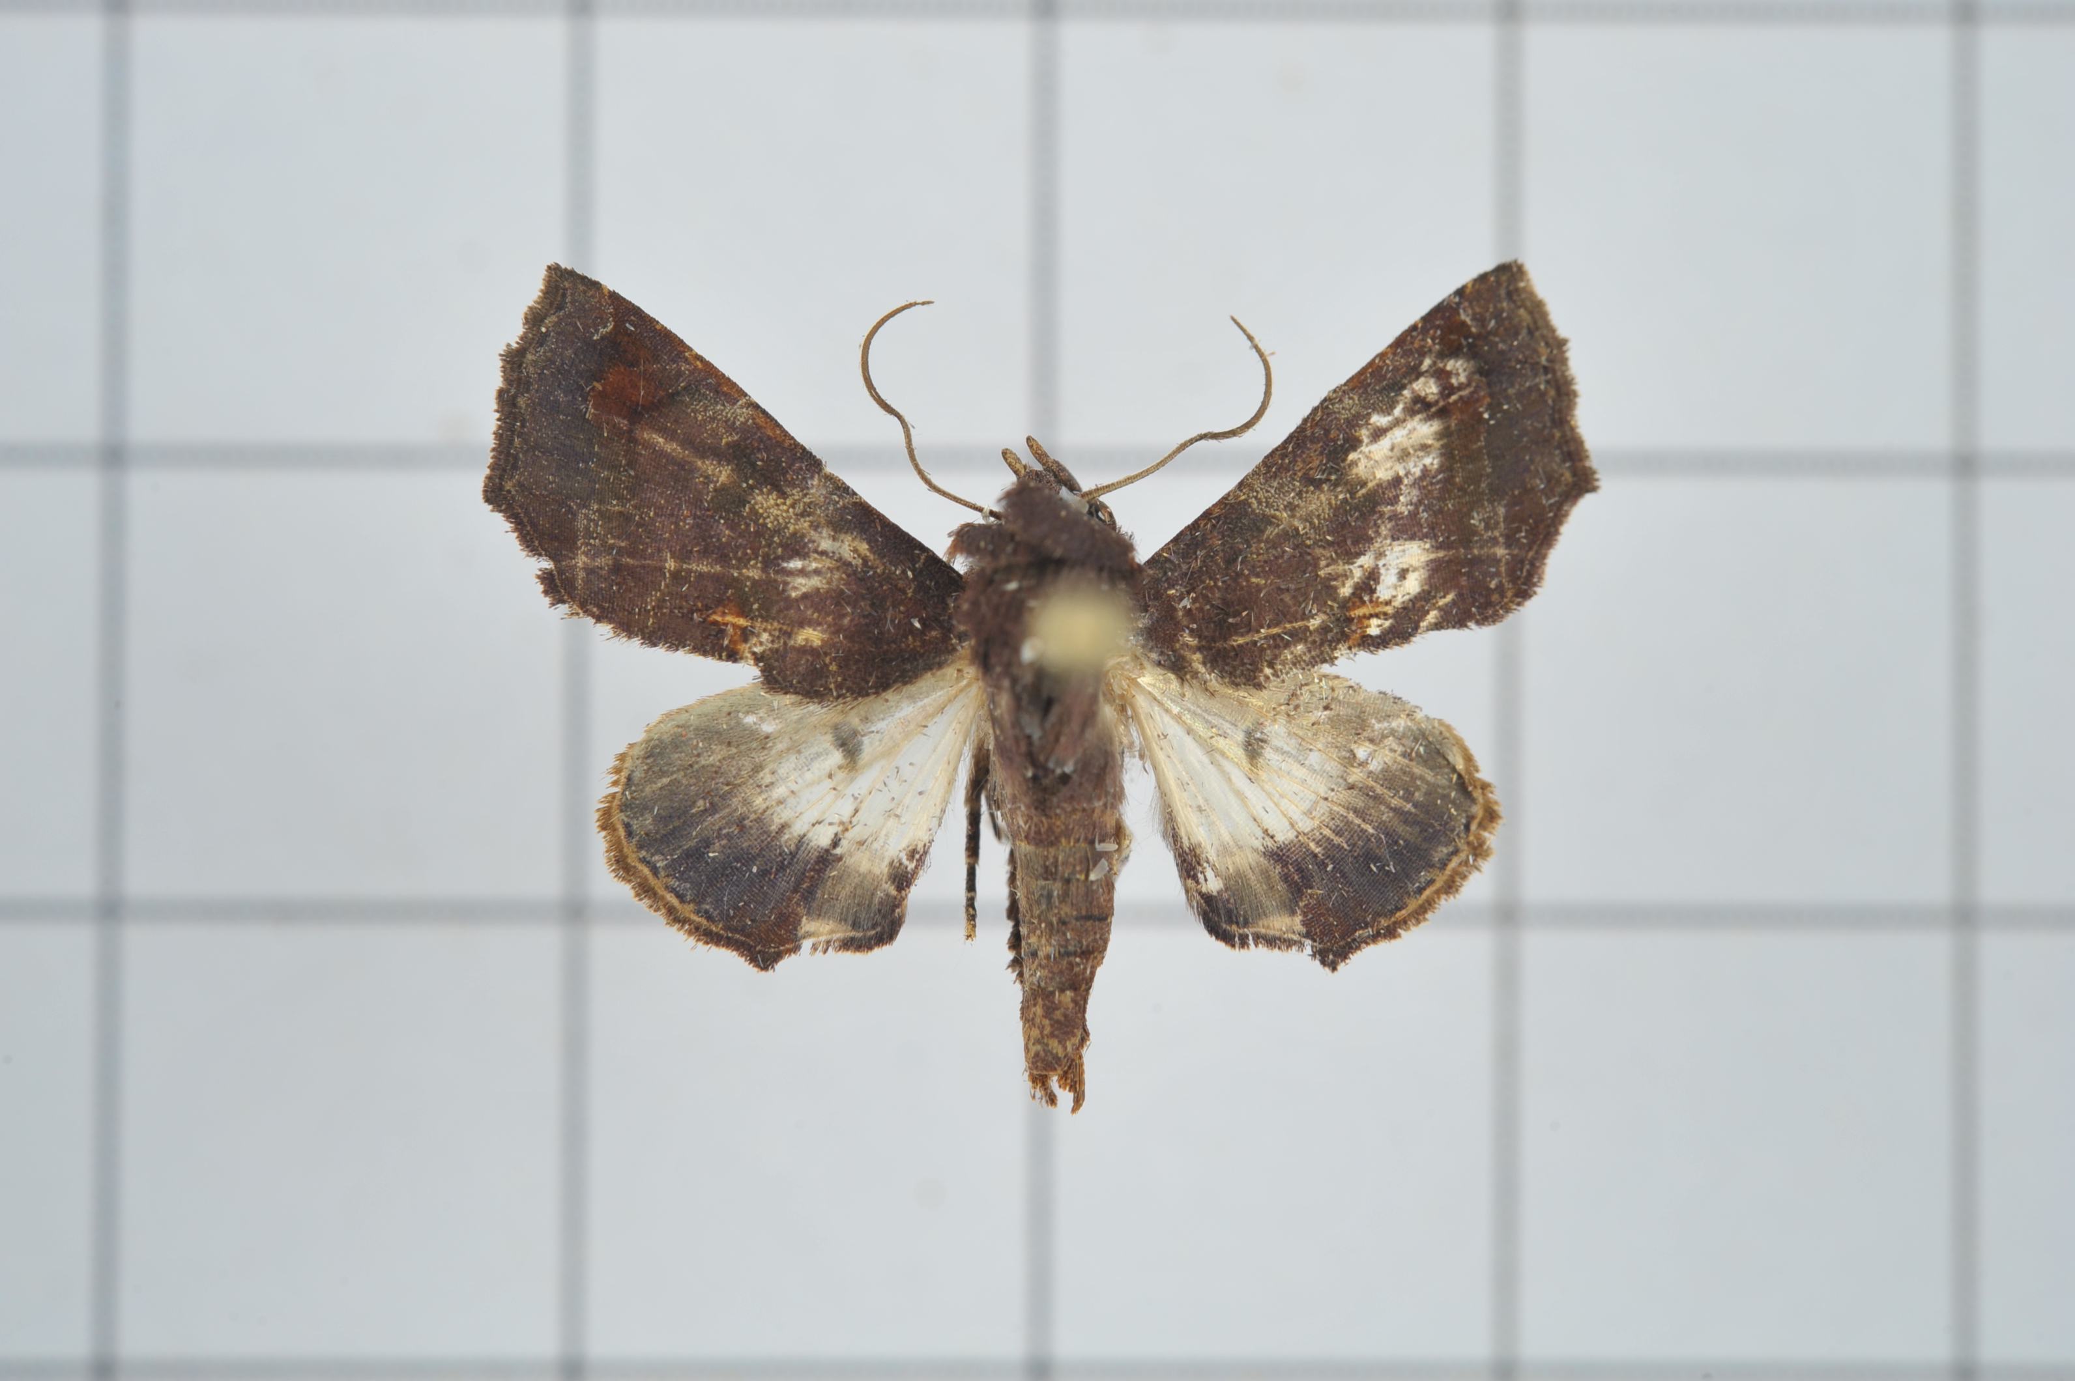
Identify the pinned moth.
Penicillaria simplex
